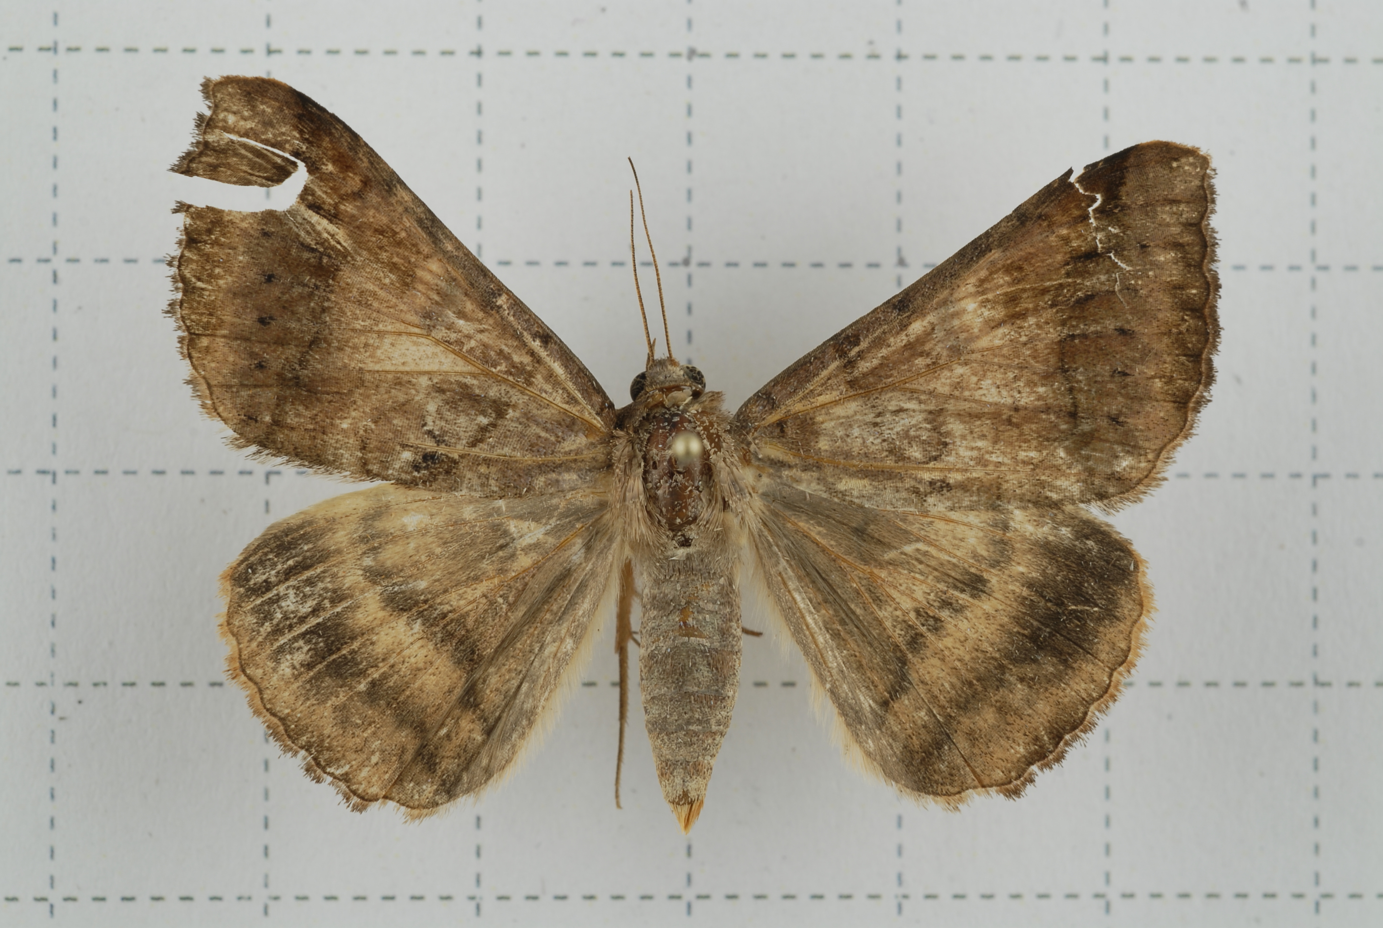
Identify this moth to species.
Mocis undata
